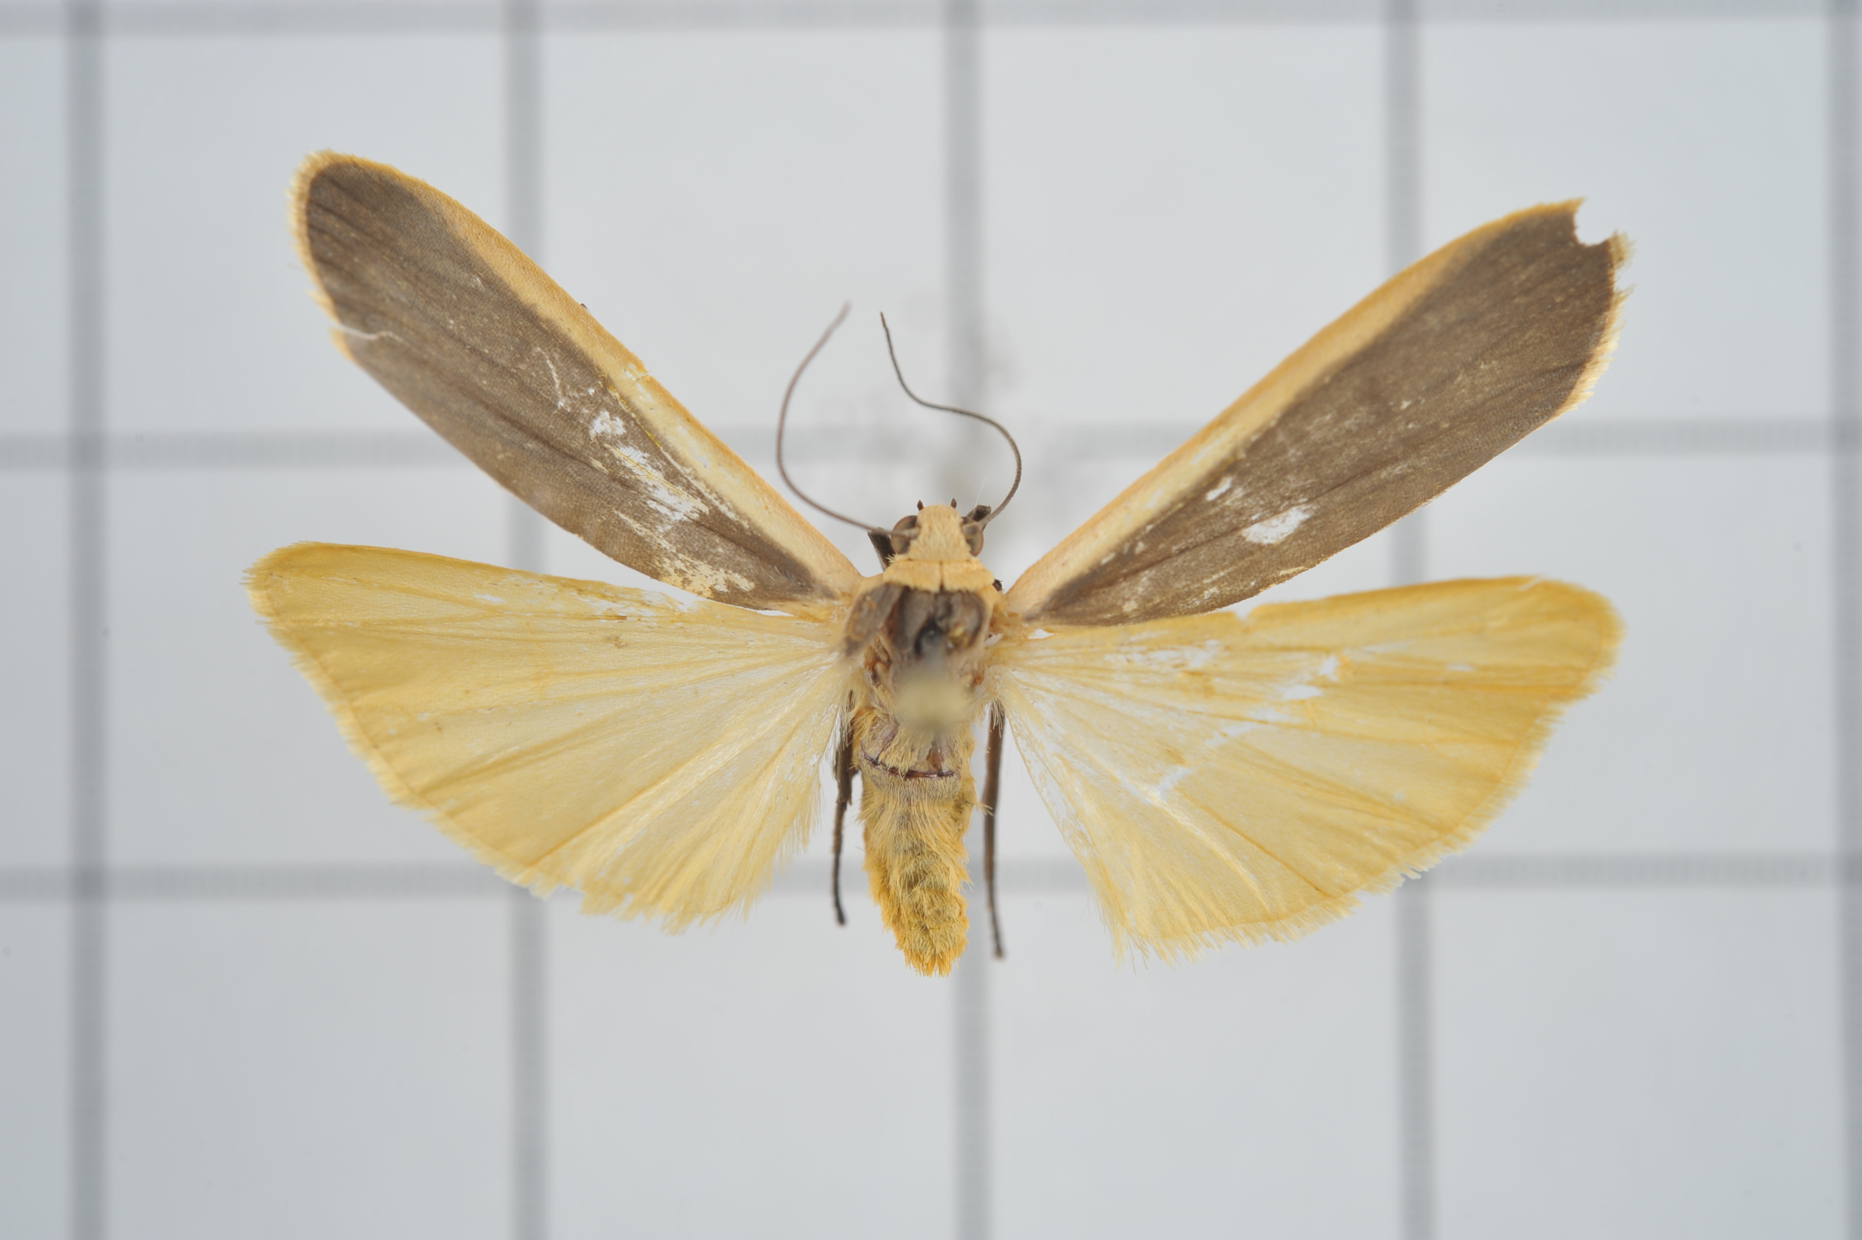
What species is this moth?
Brunia antica
